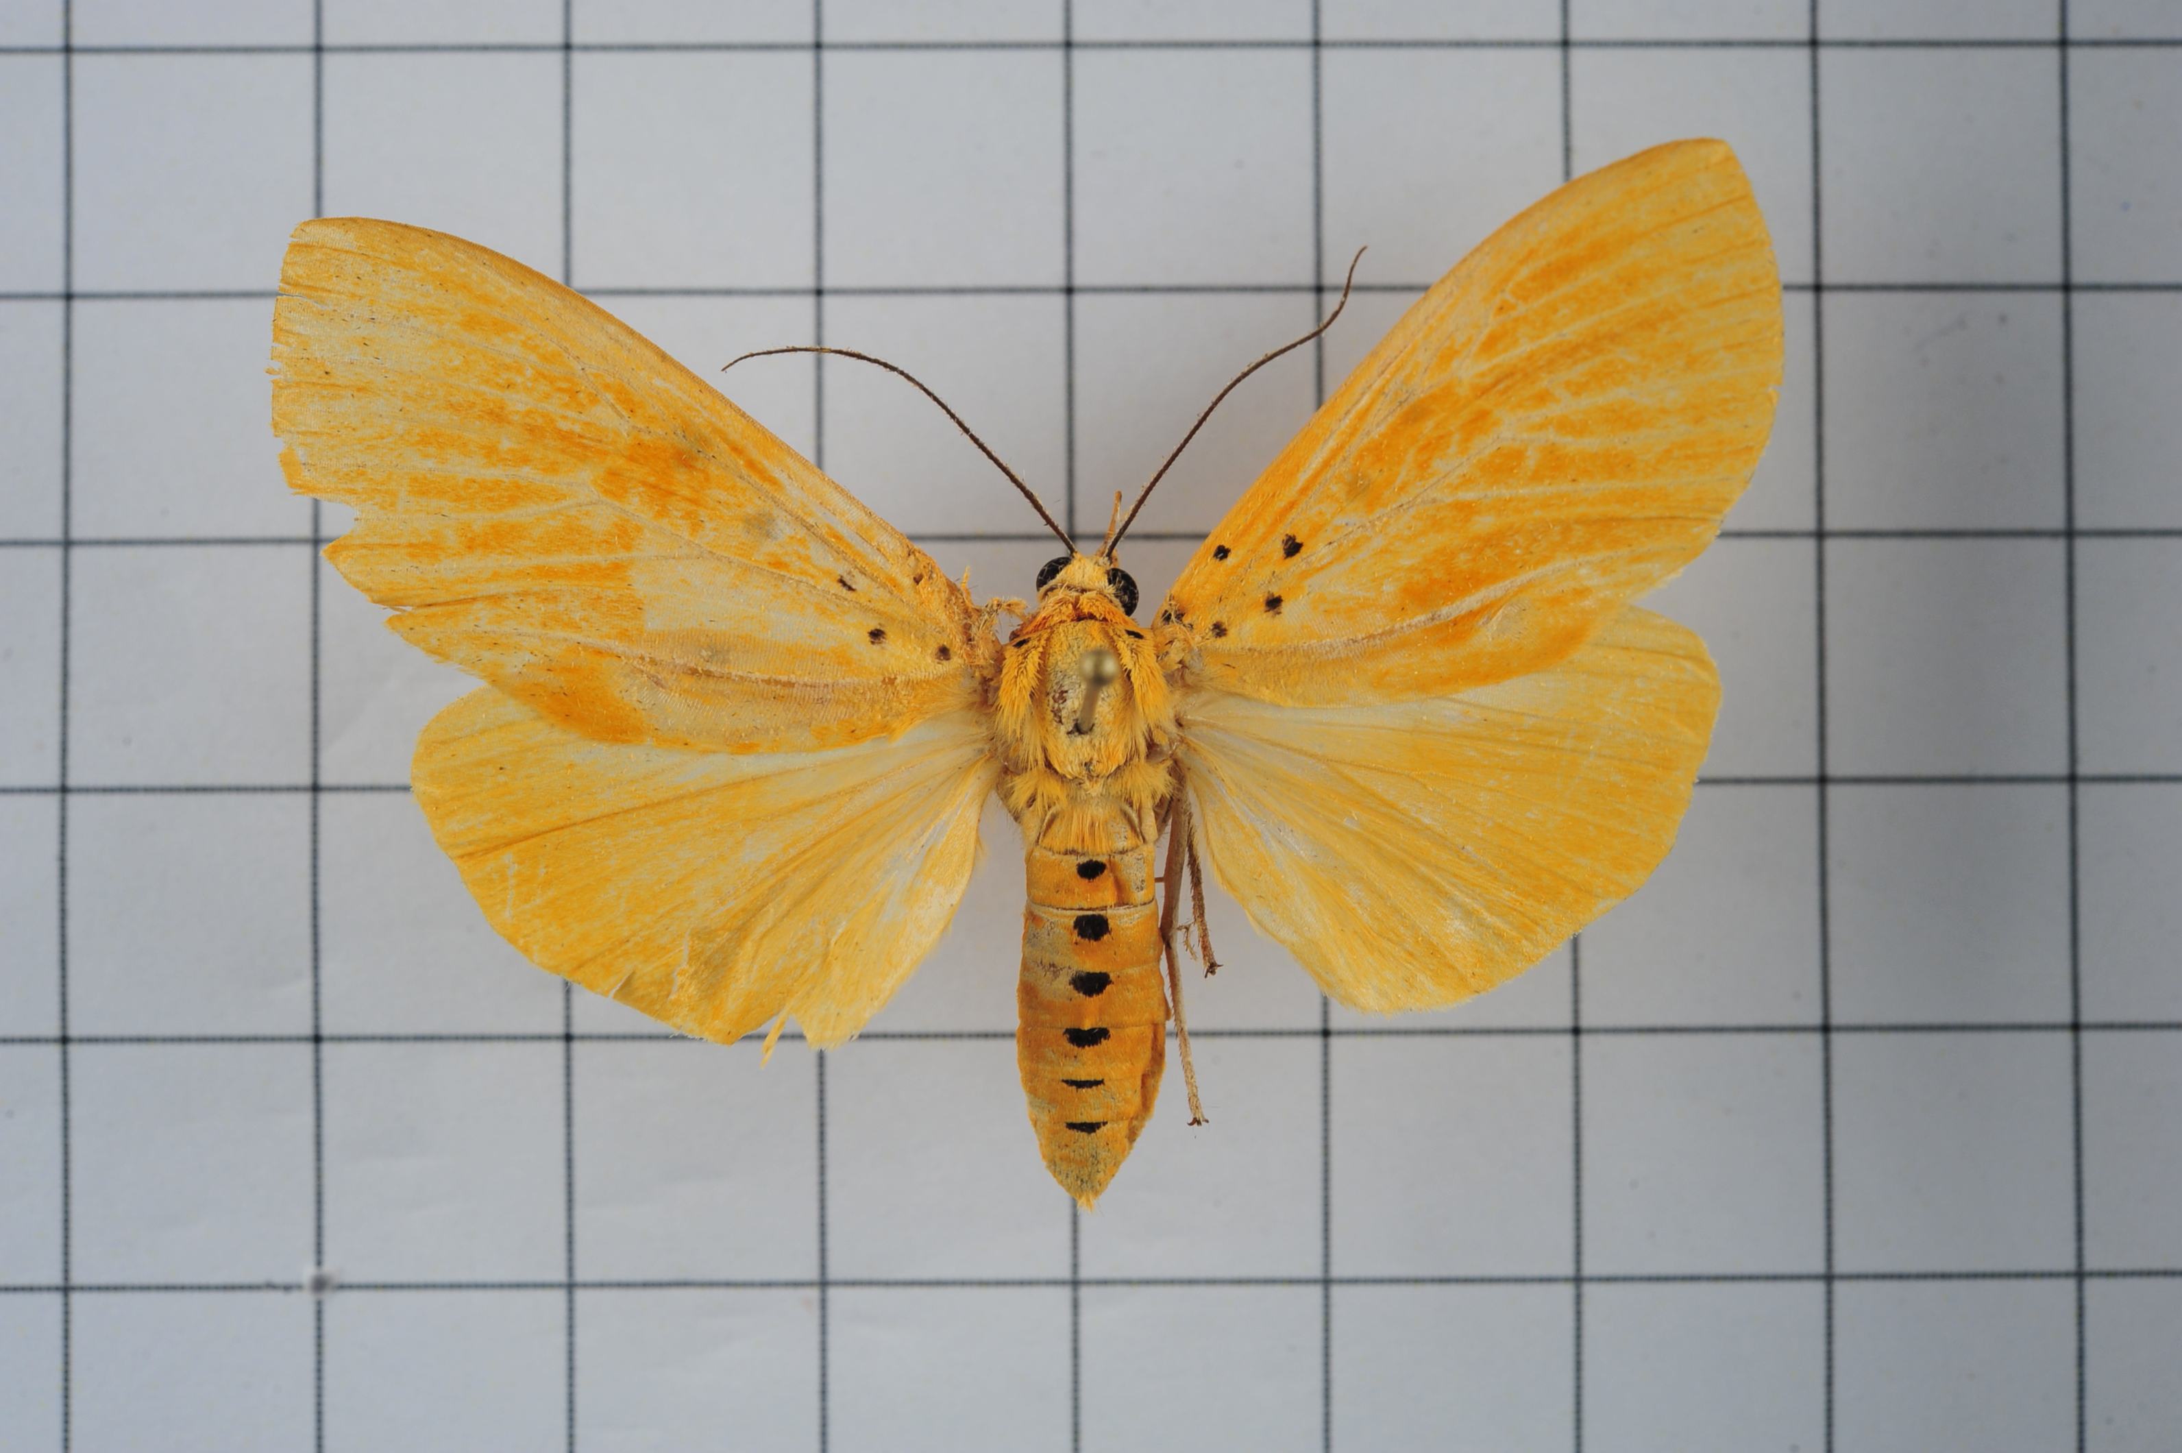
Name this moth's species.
Asota egens confinis
